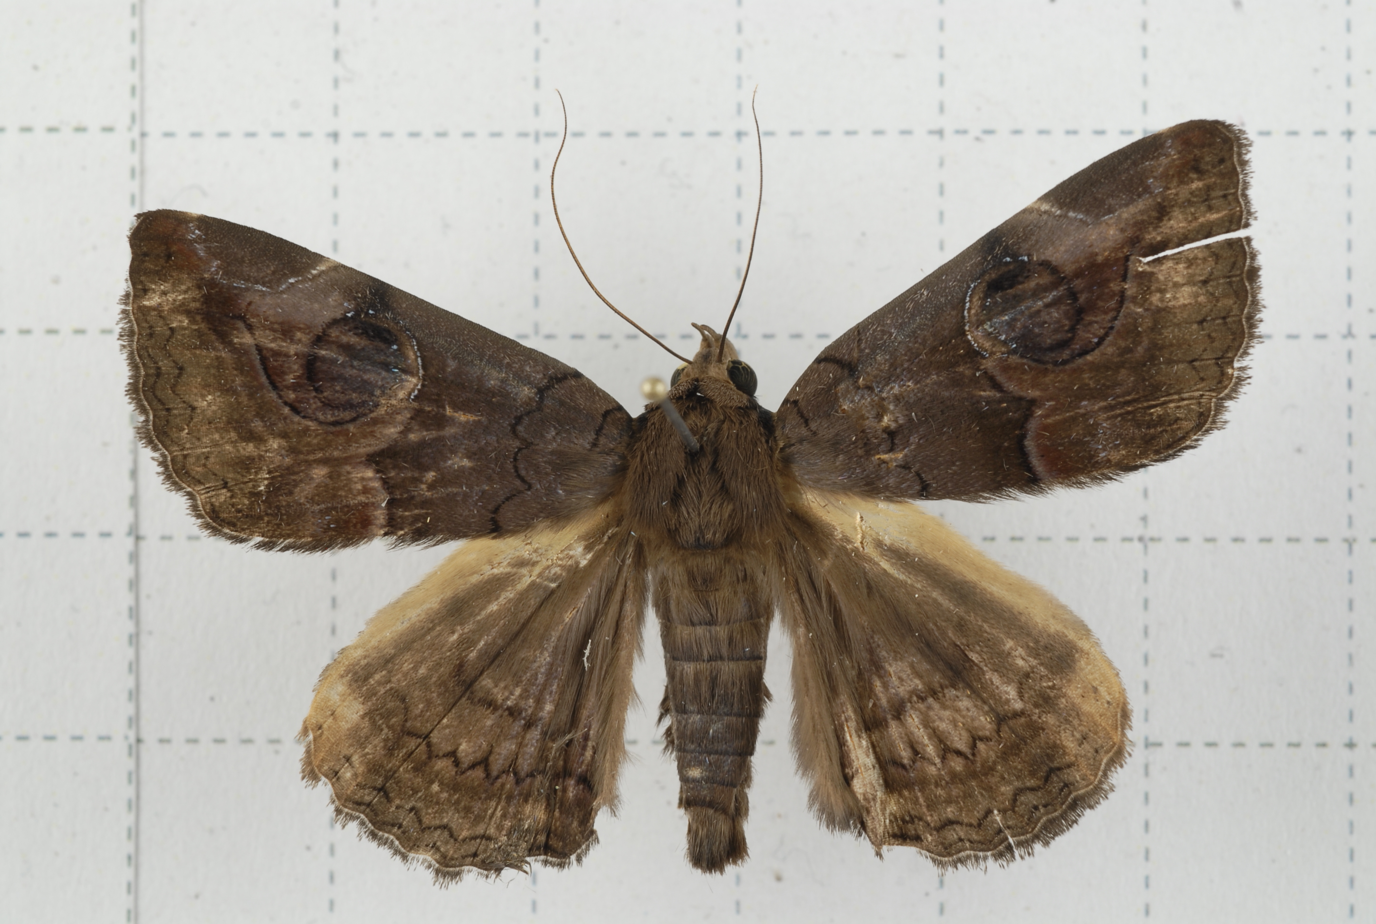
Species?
Ommatophora luminosa
